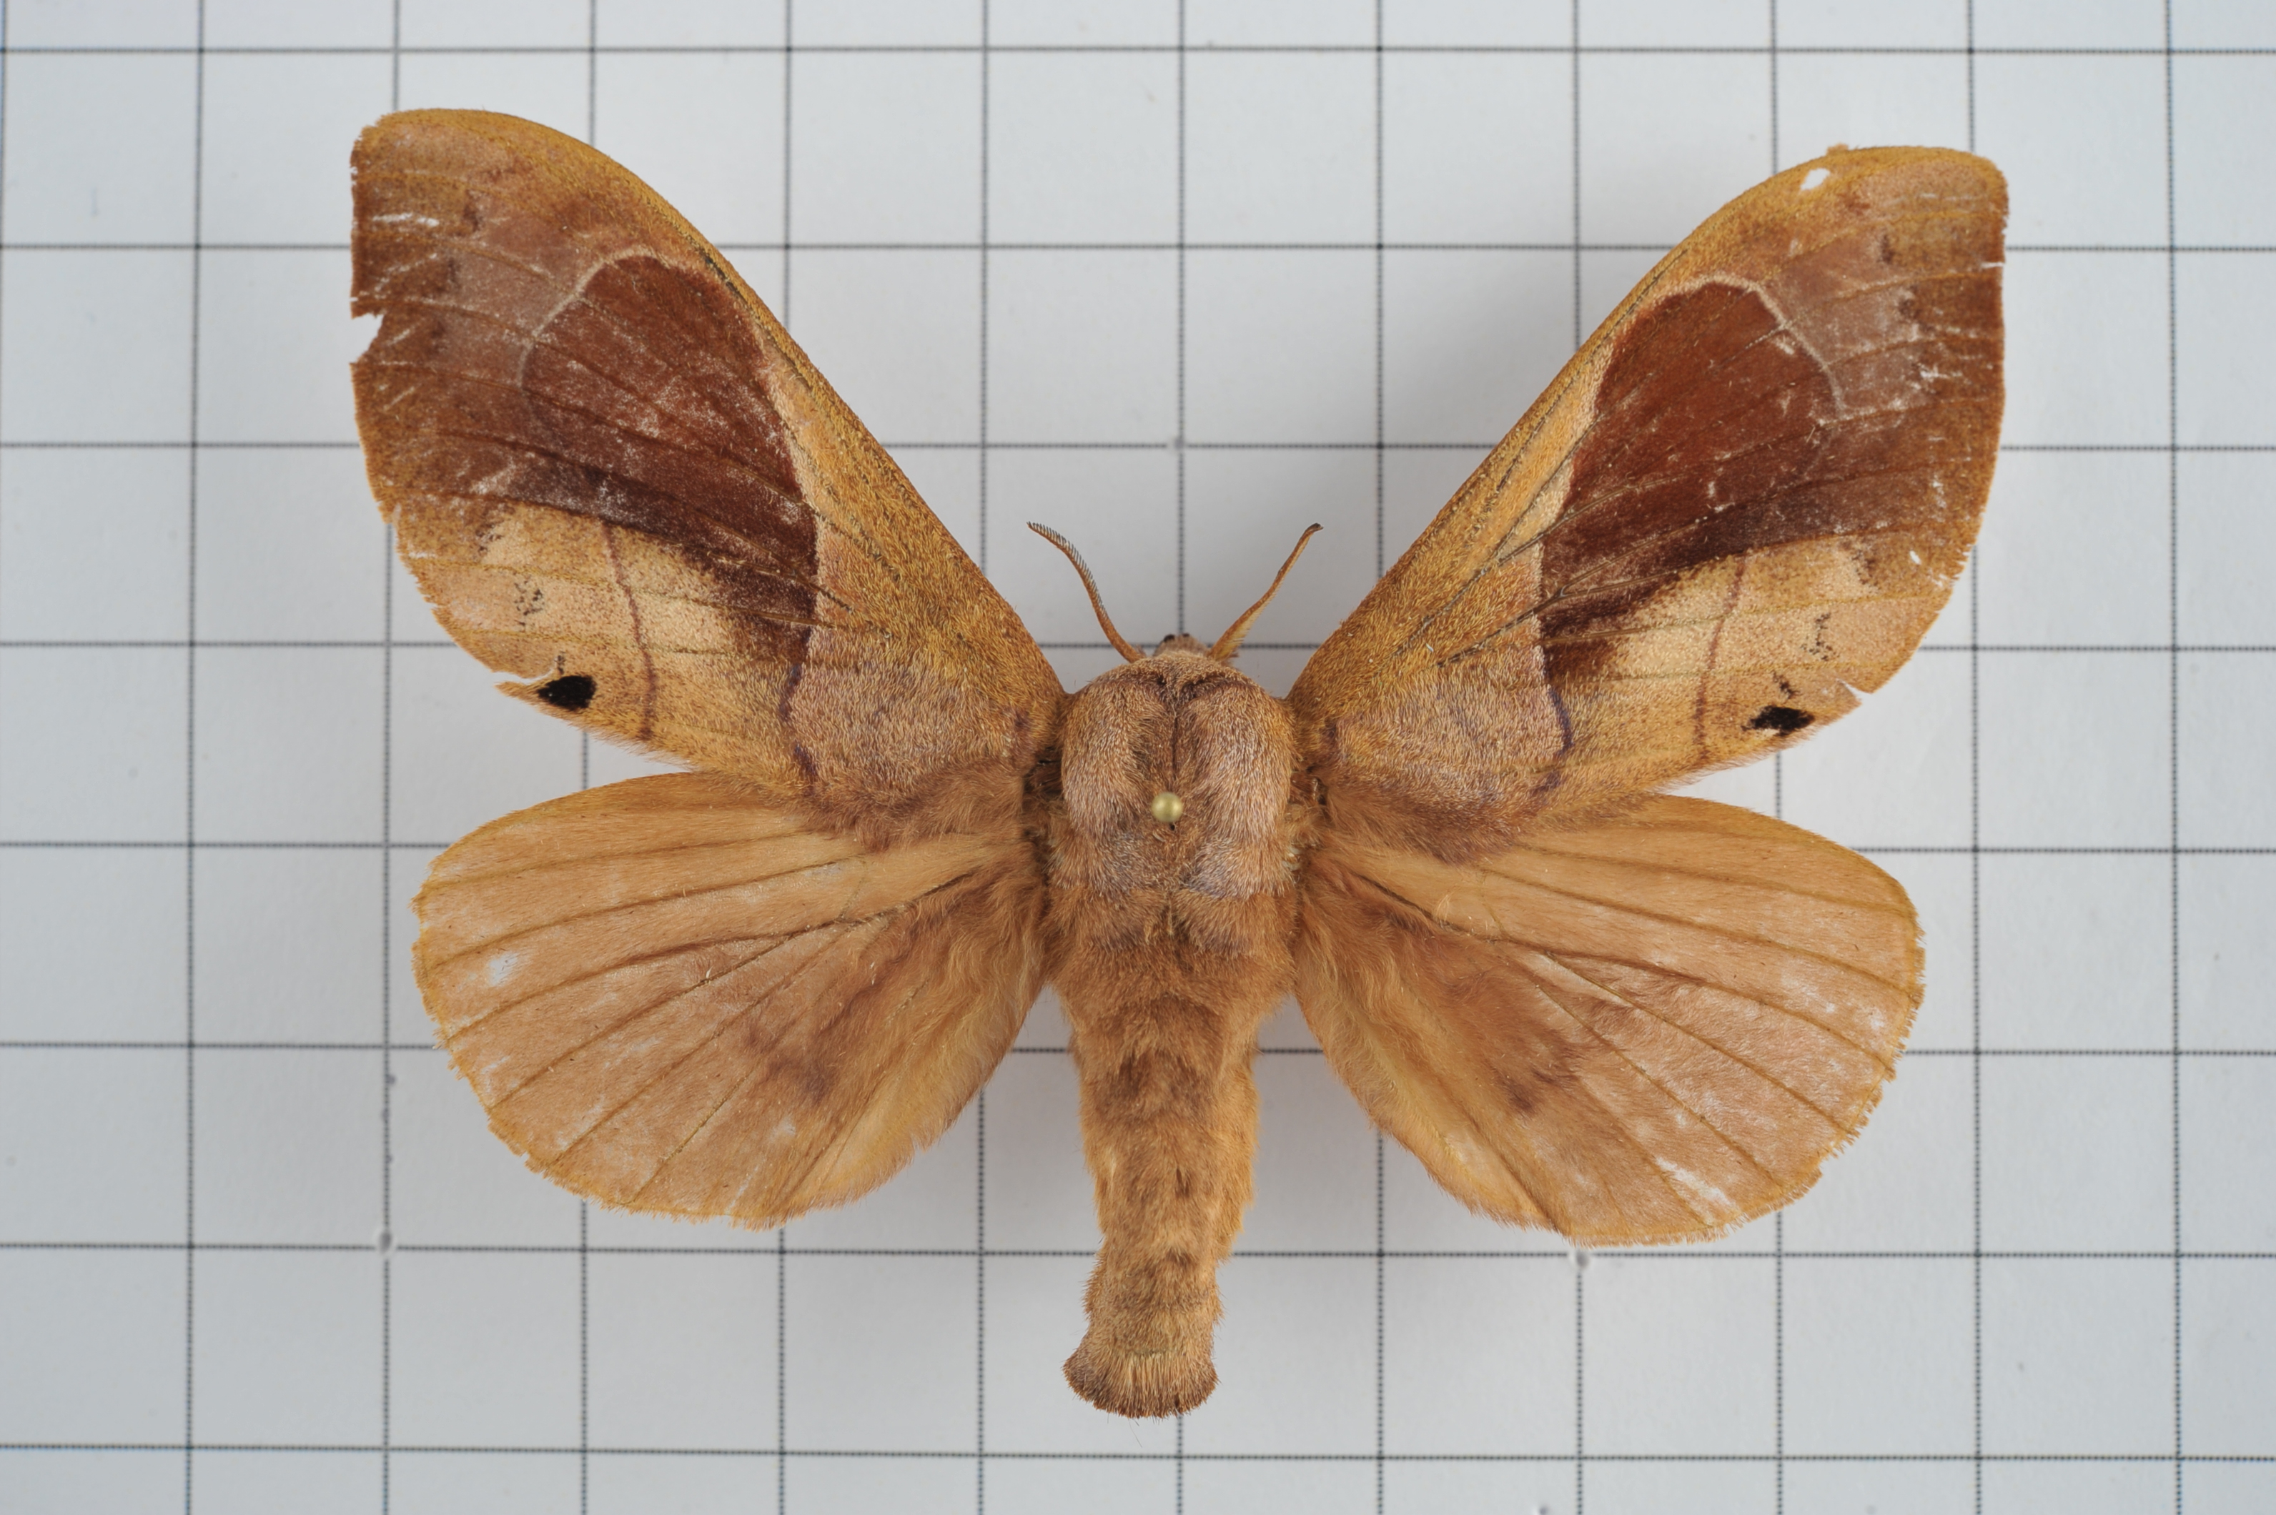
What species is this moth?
Paralebeda femorata mirabilis
